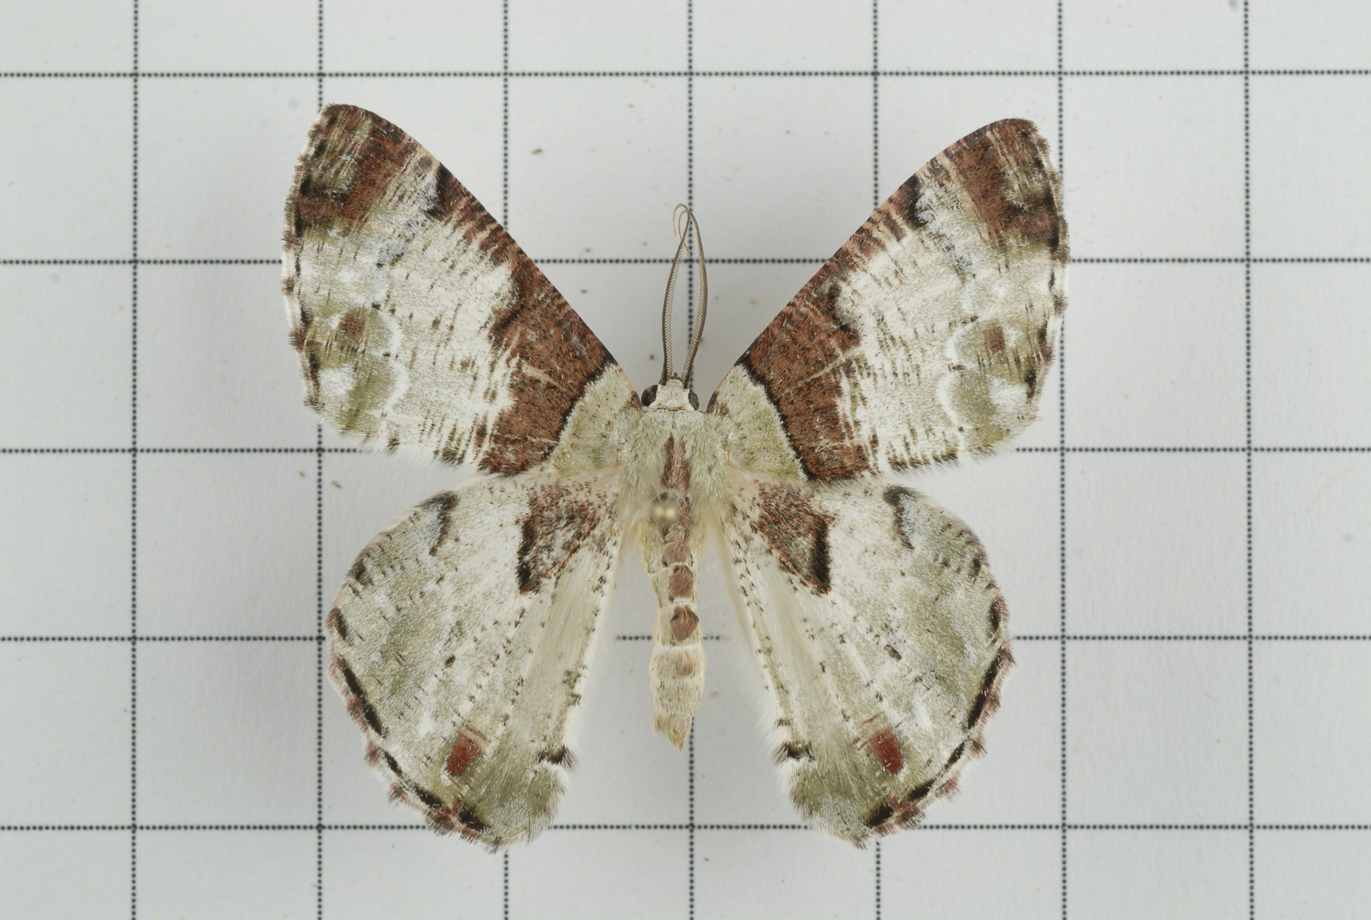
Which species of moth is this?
Pachyodes subtrita subtrita
